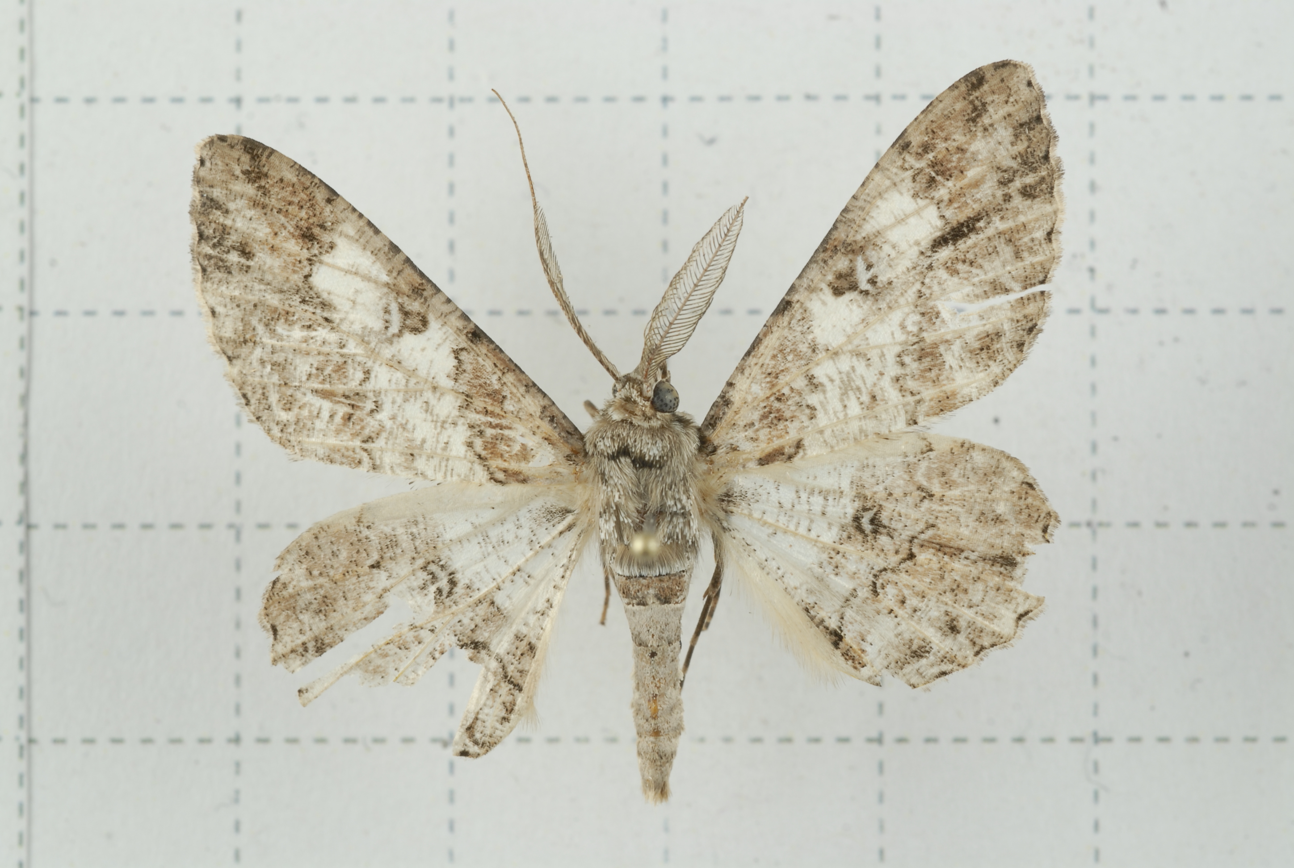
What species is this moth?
Cleora fraterna
